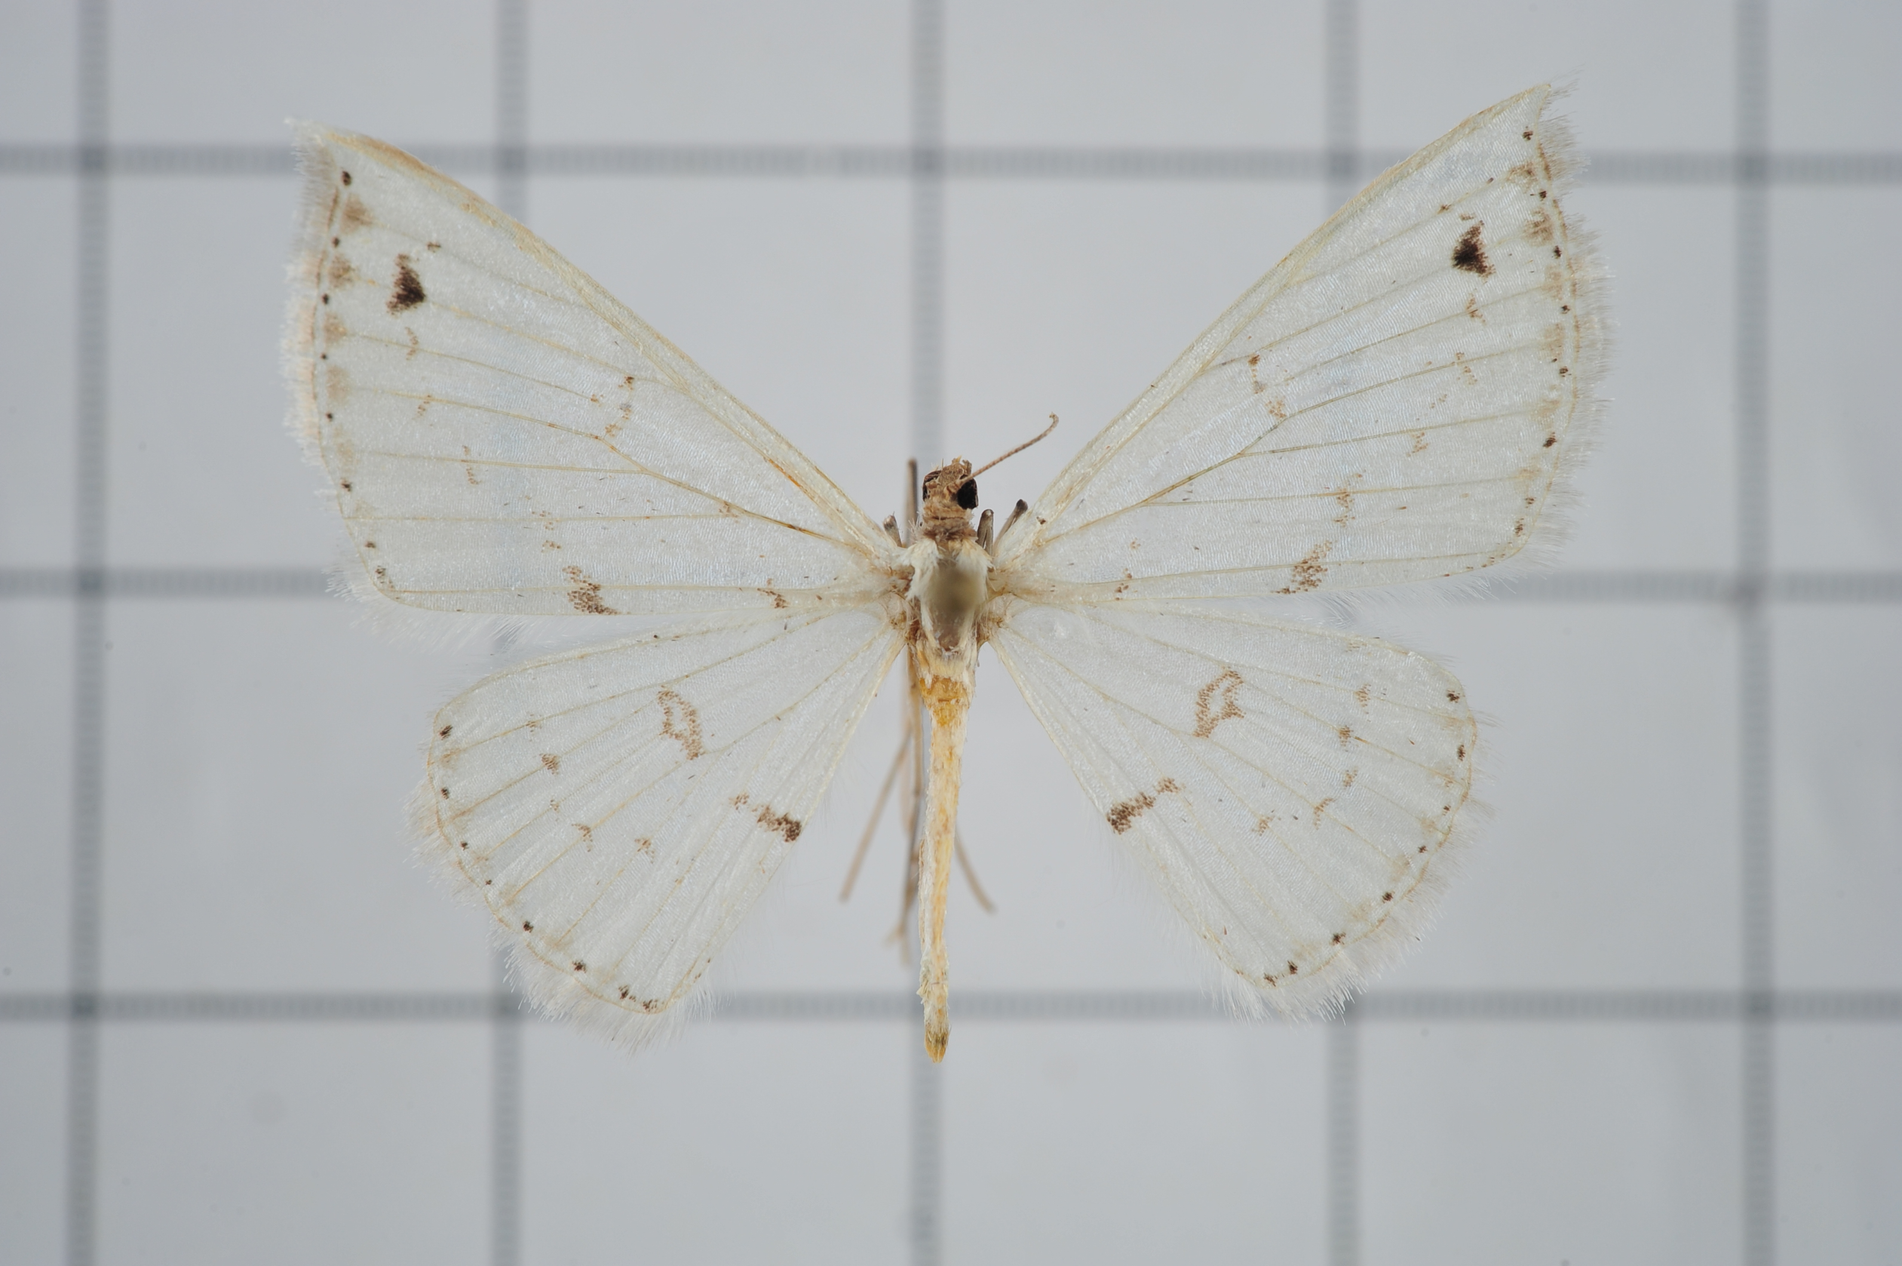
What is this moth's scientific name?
Derambila dentifera
